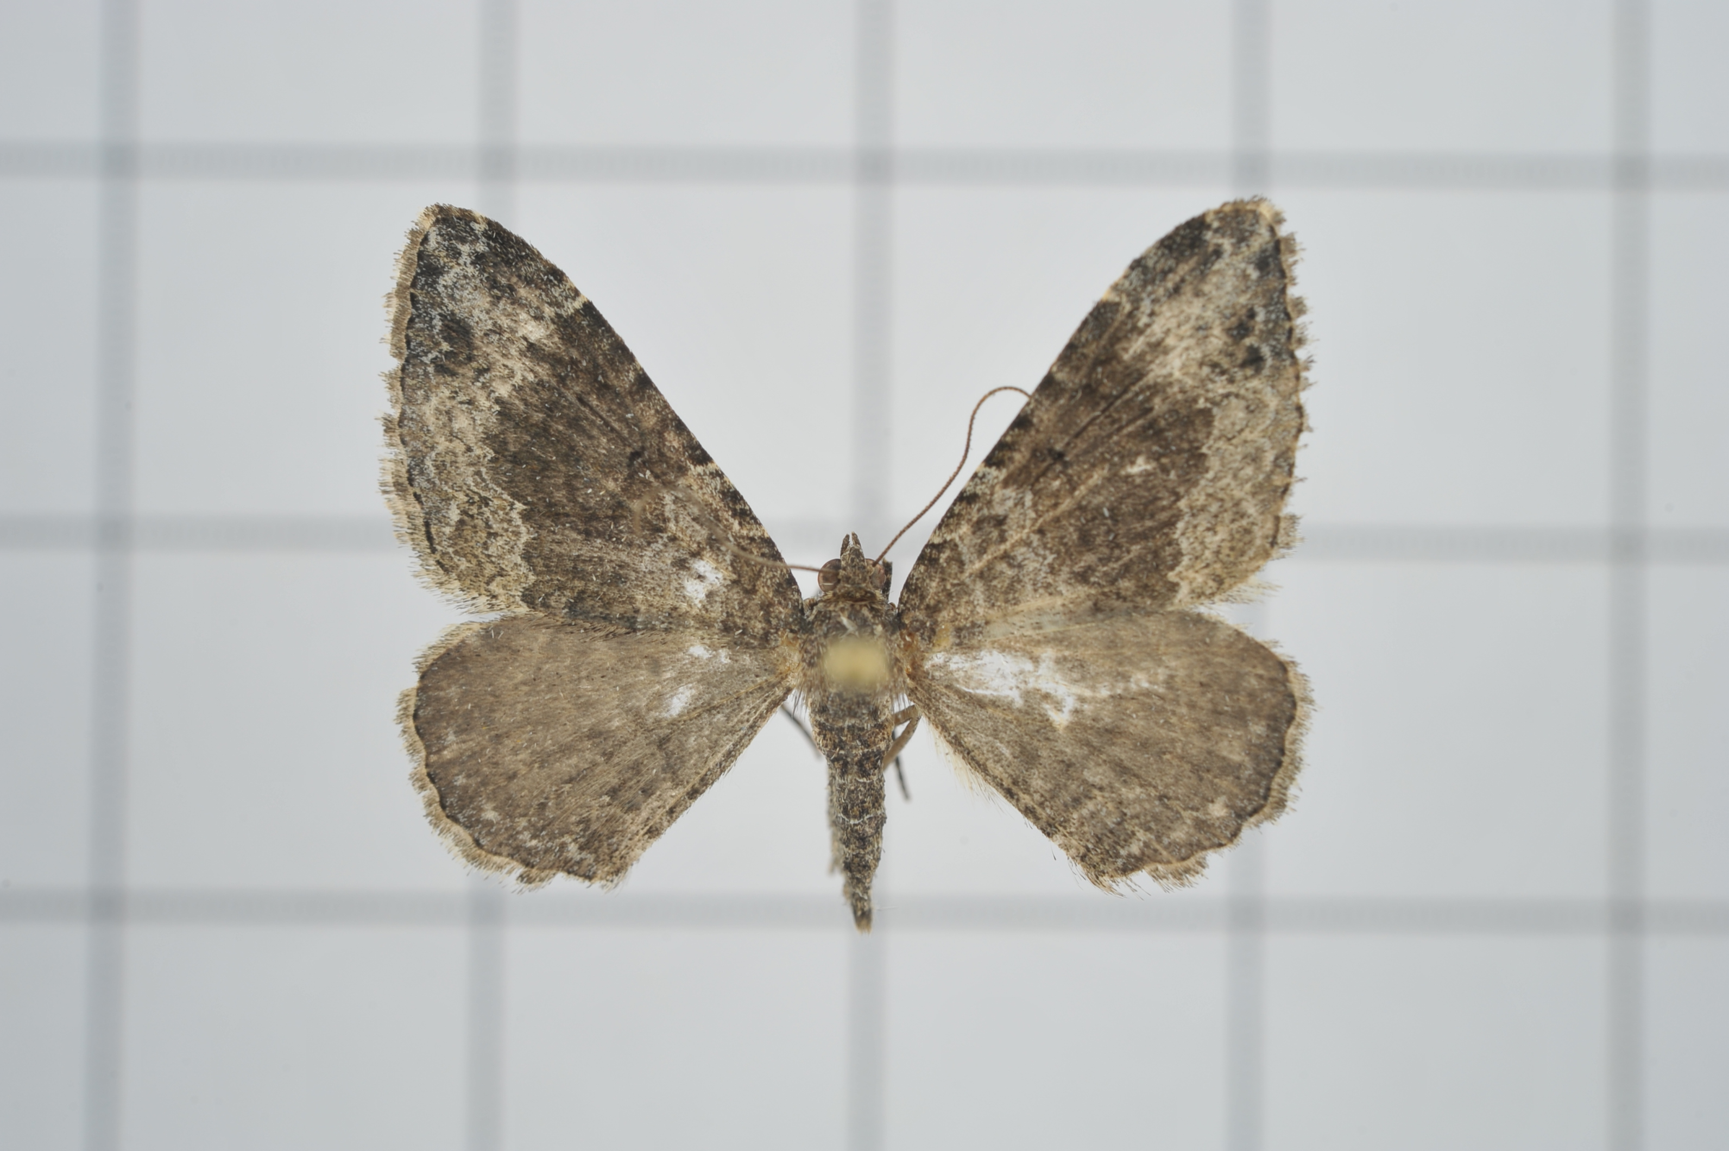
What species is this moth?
Xanthorhoe saturata
